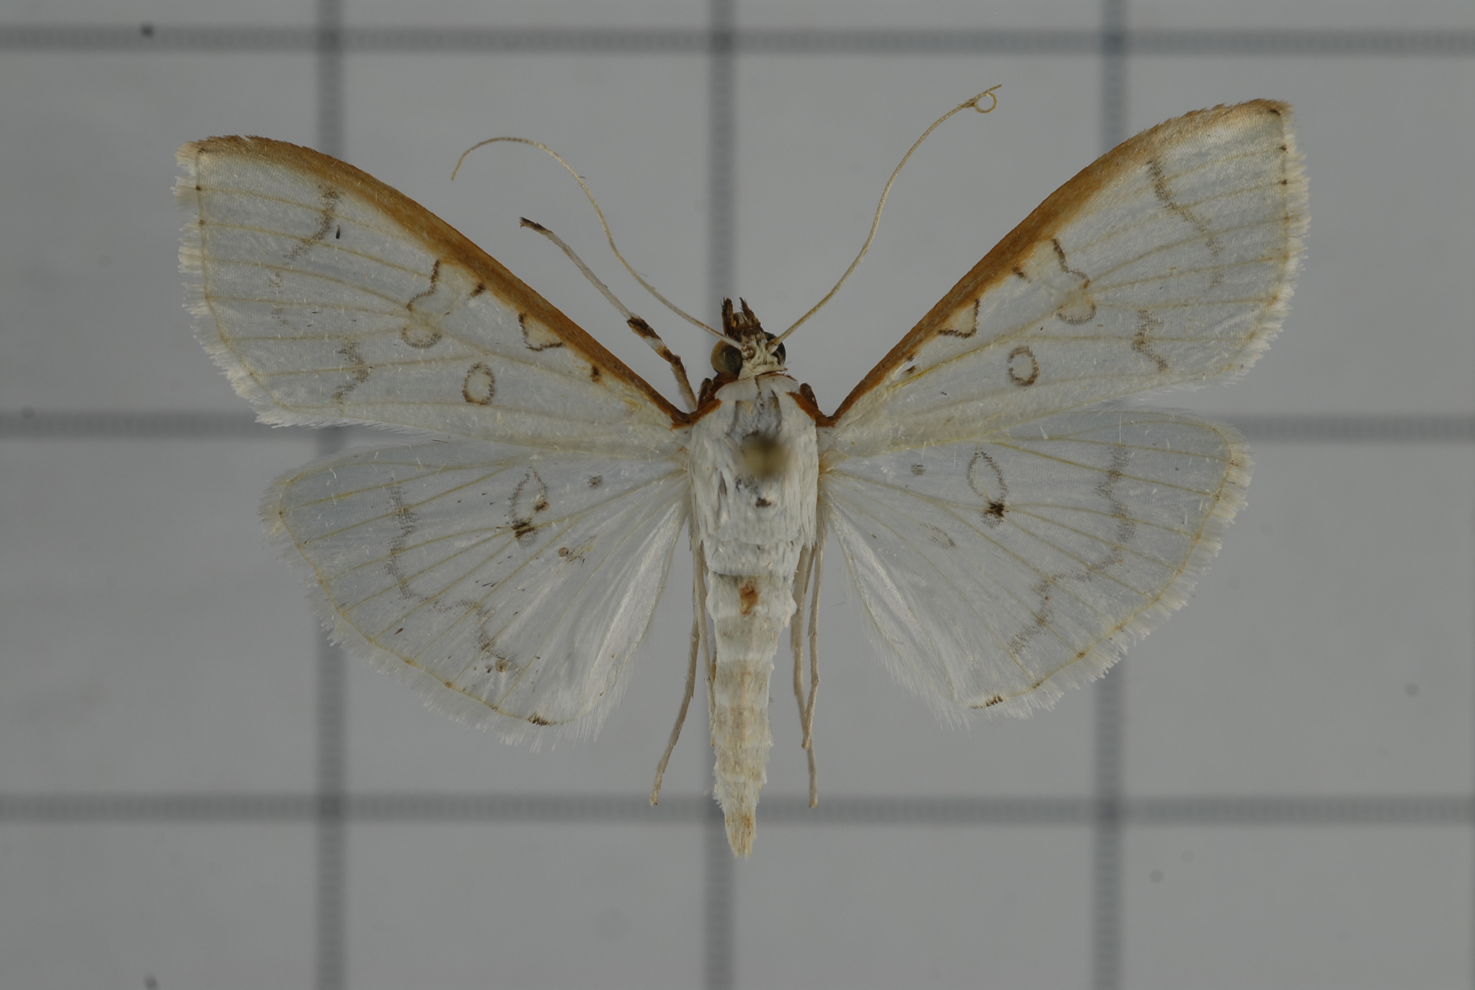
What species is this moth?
Palpita hypohomalia
